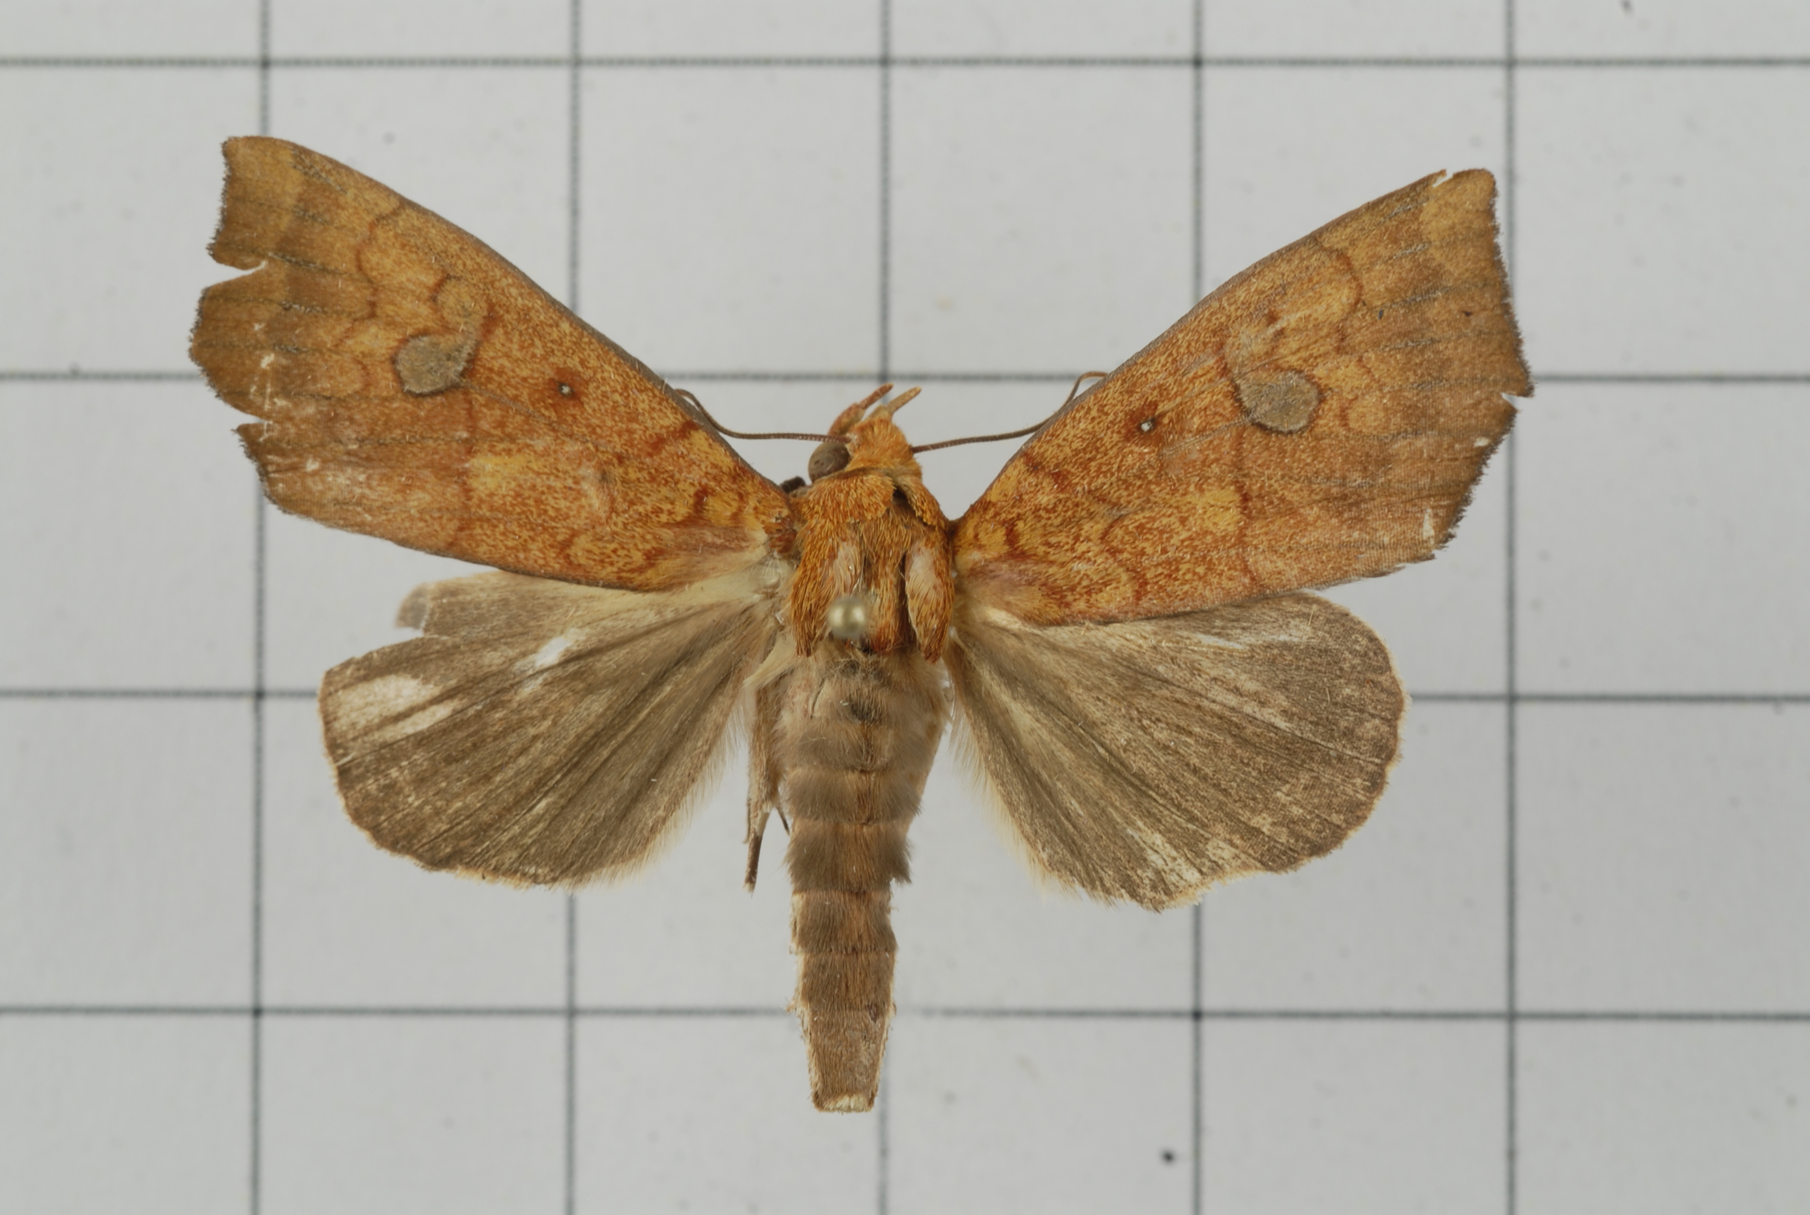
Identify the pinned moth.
Rusicada combinans
